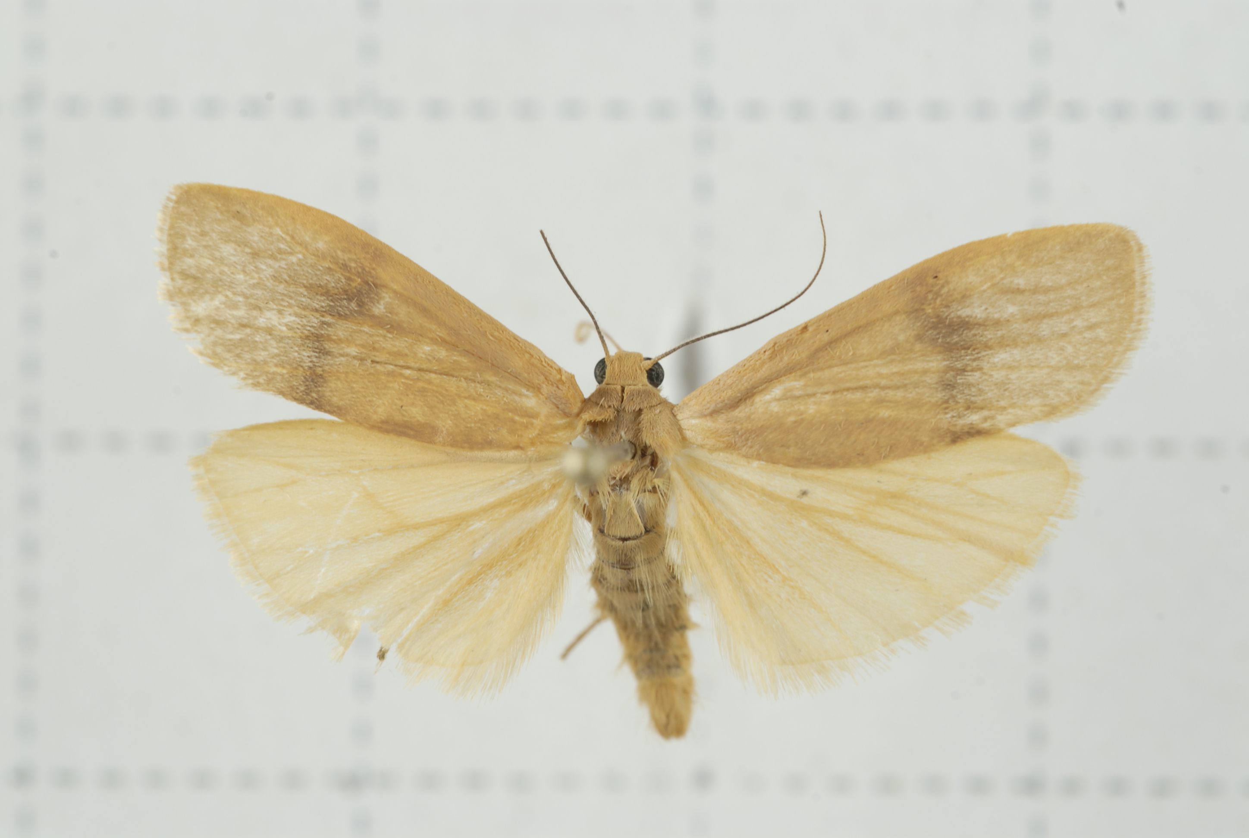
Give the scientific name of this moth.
Teuloma tainebula
